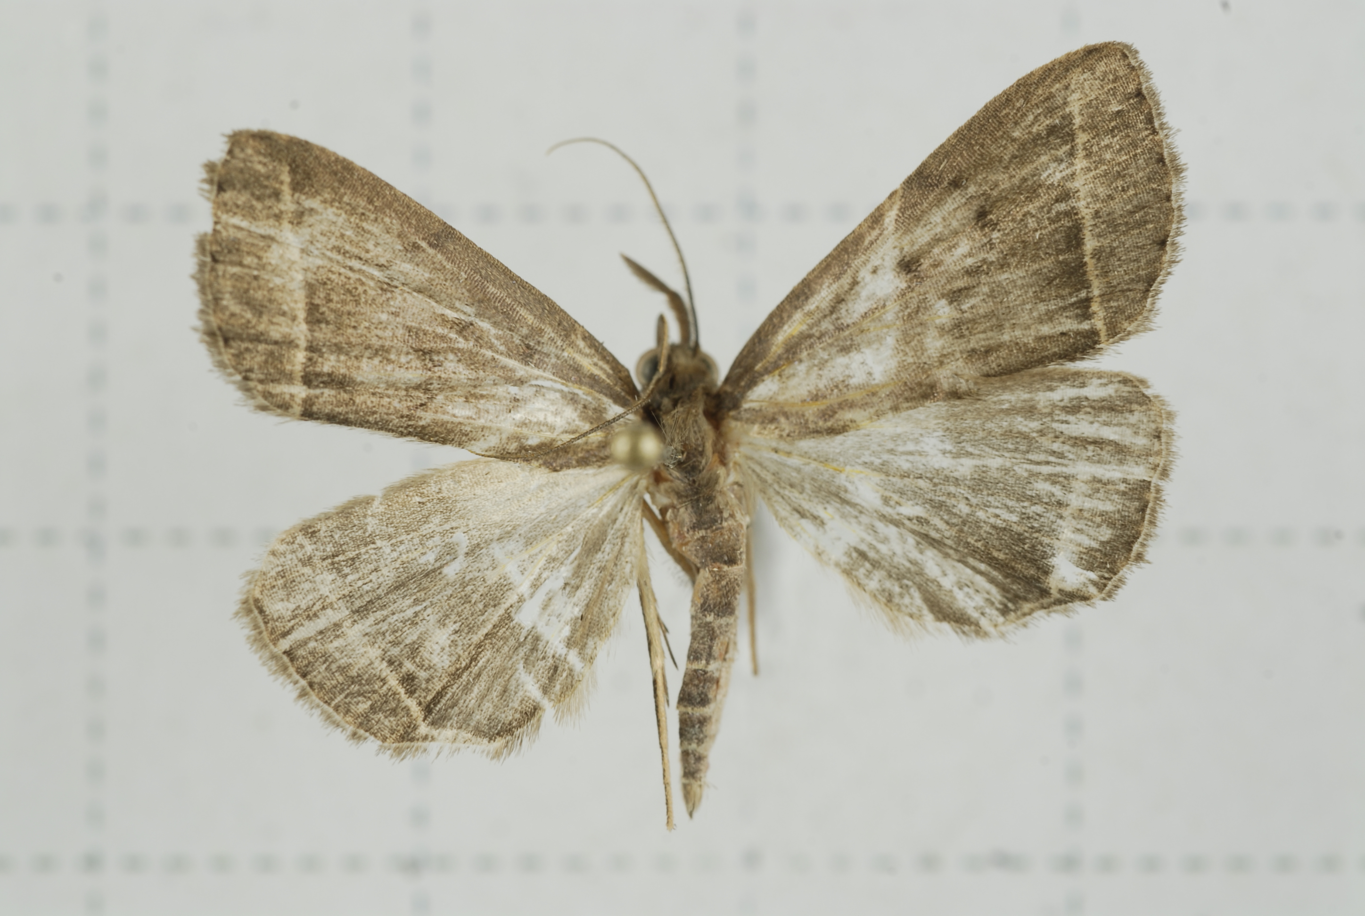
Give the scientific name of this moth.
Simplicia butesalis
